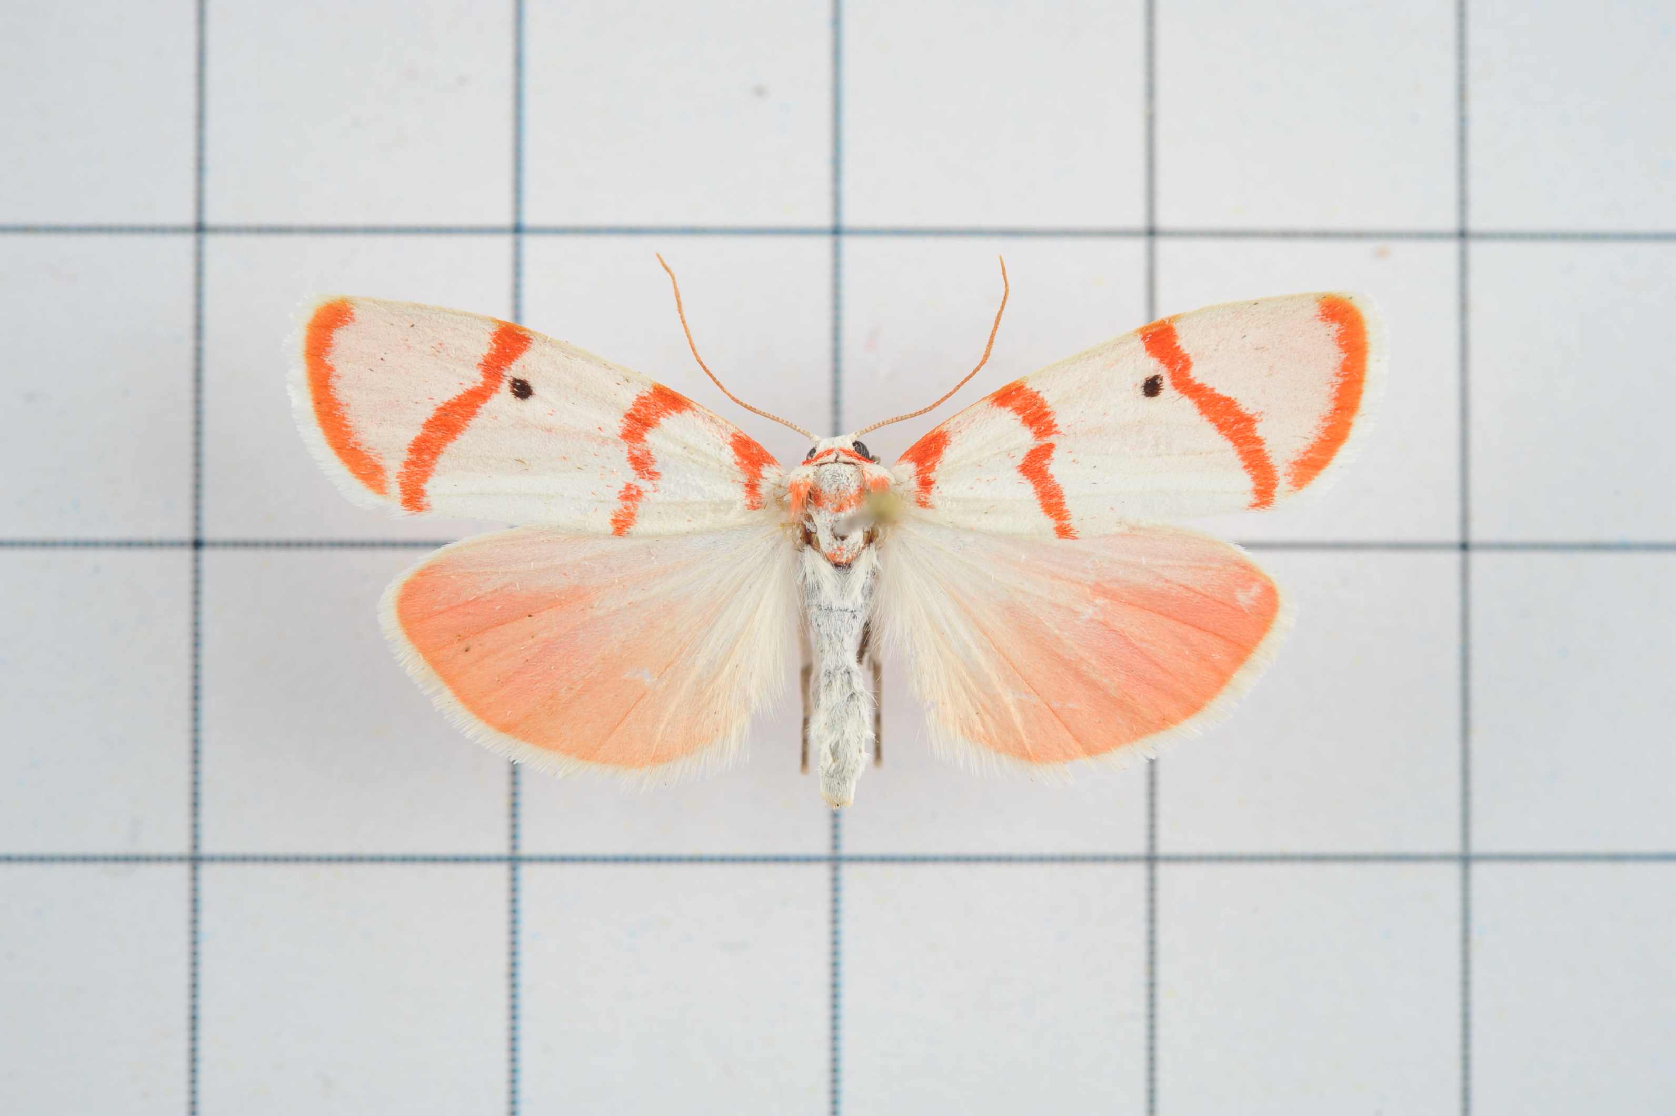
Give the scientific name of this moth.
Cyana hamata hamata
